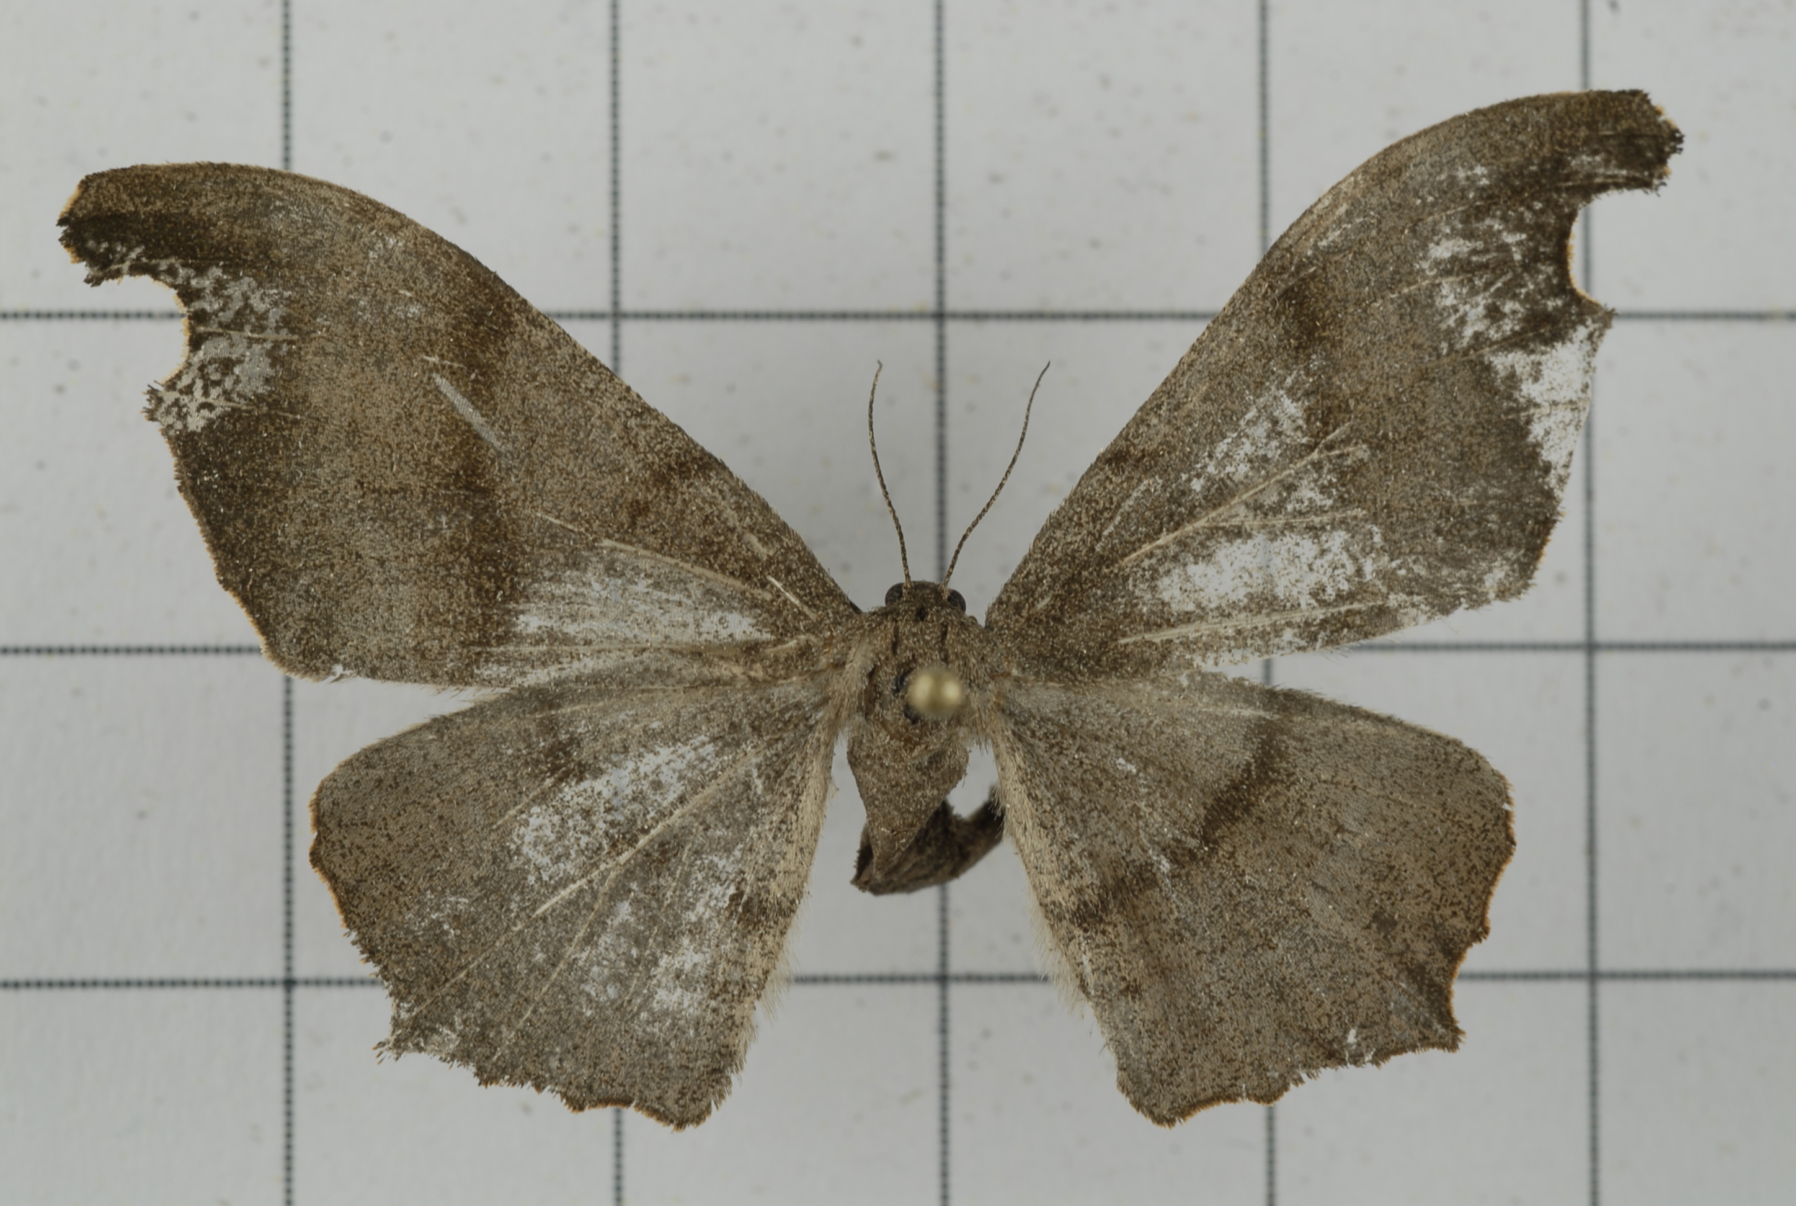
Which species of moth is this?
Hyposidra talaca talaca
